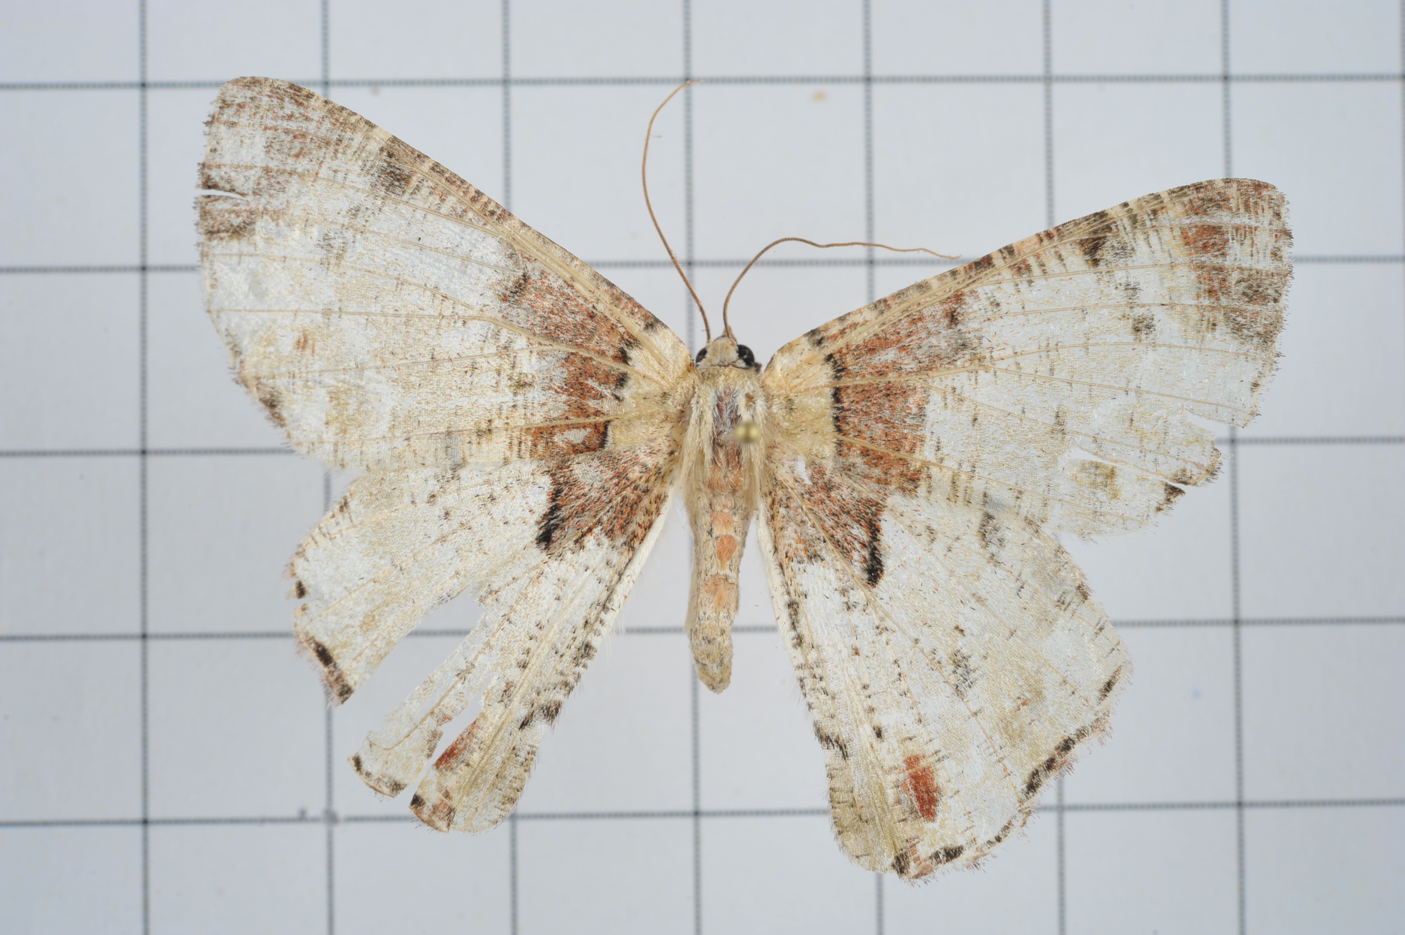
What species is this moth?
Pachyodes subtrita subtrita
